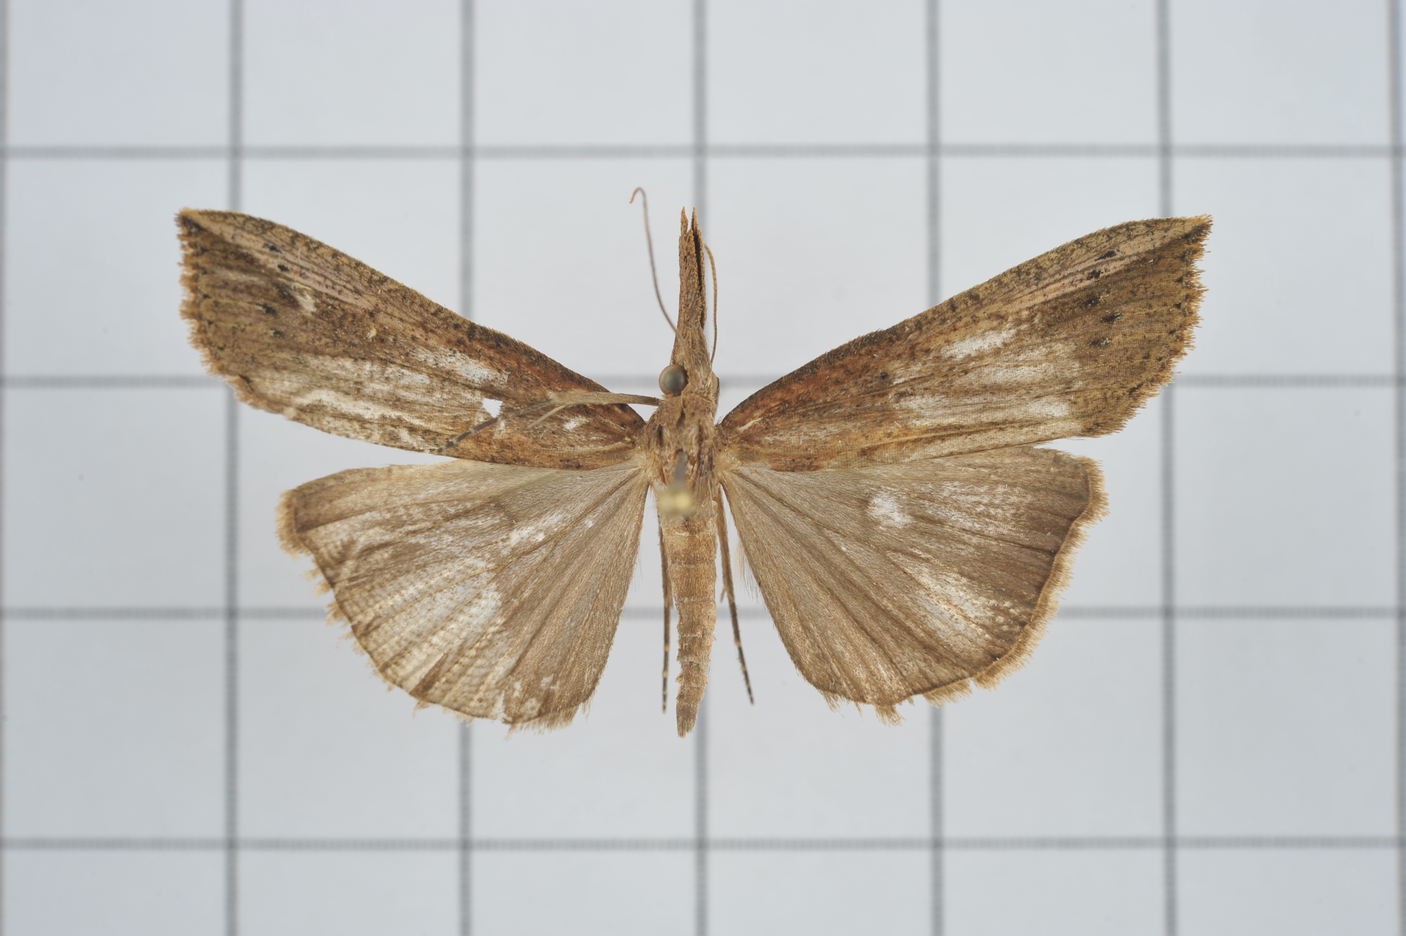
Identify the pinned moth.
Hypena longipennis
